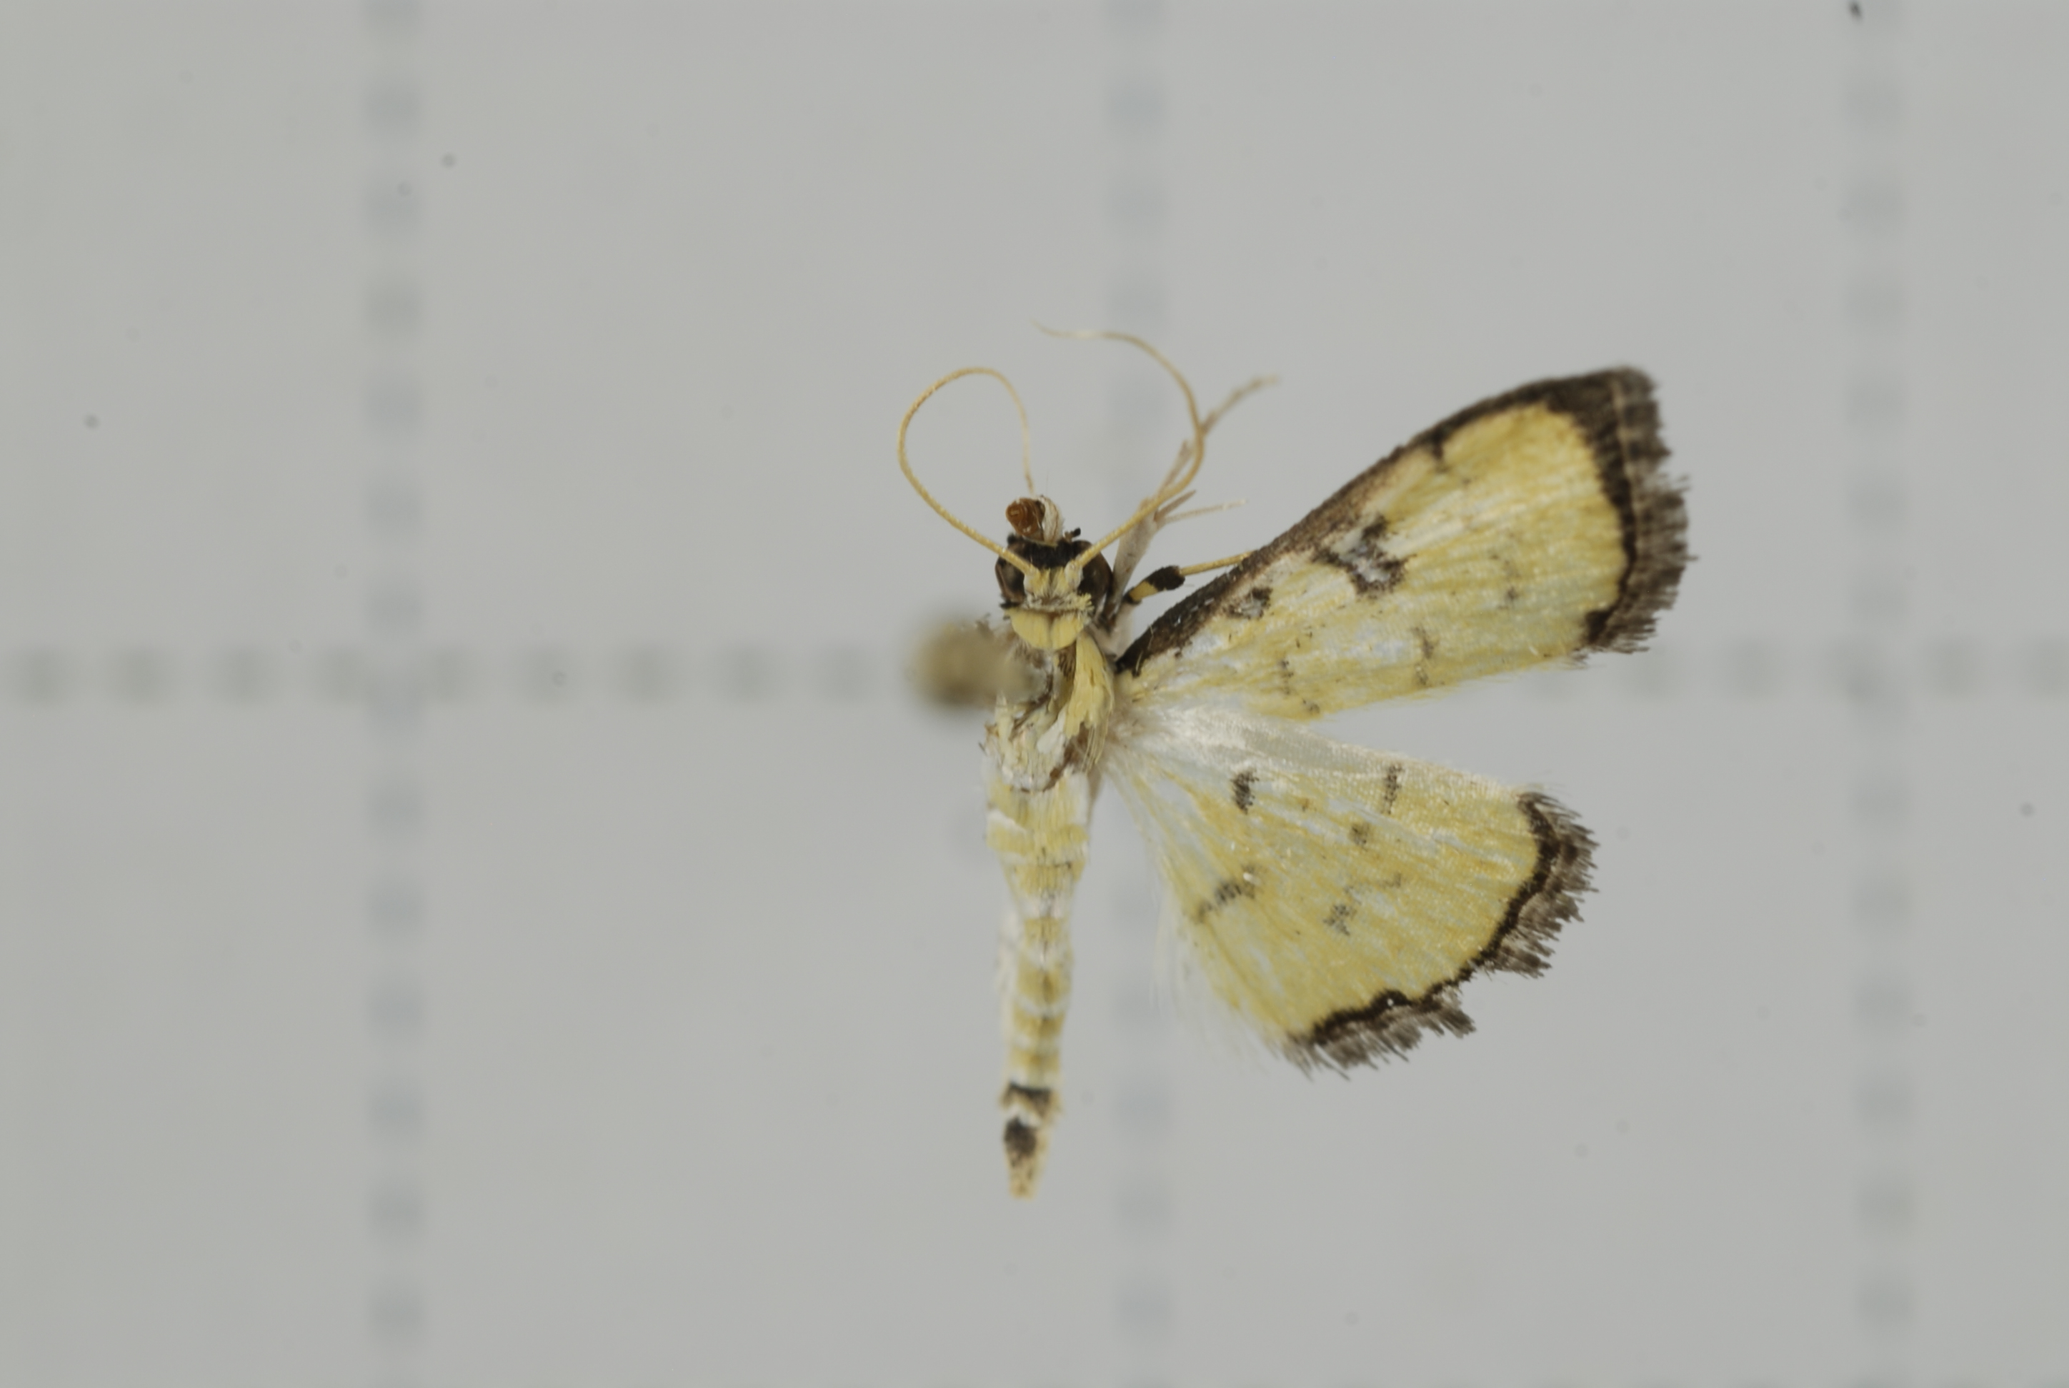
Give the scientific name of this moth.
Goniorhynchus butyrosa
